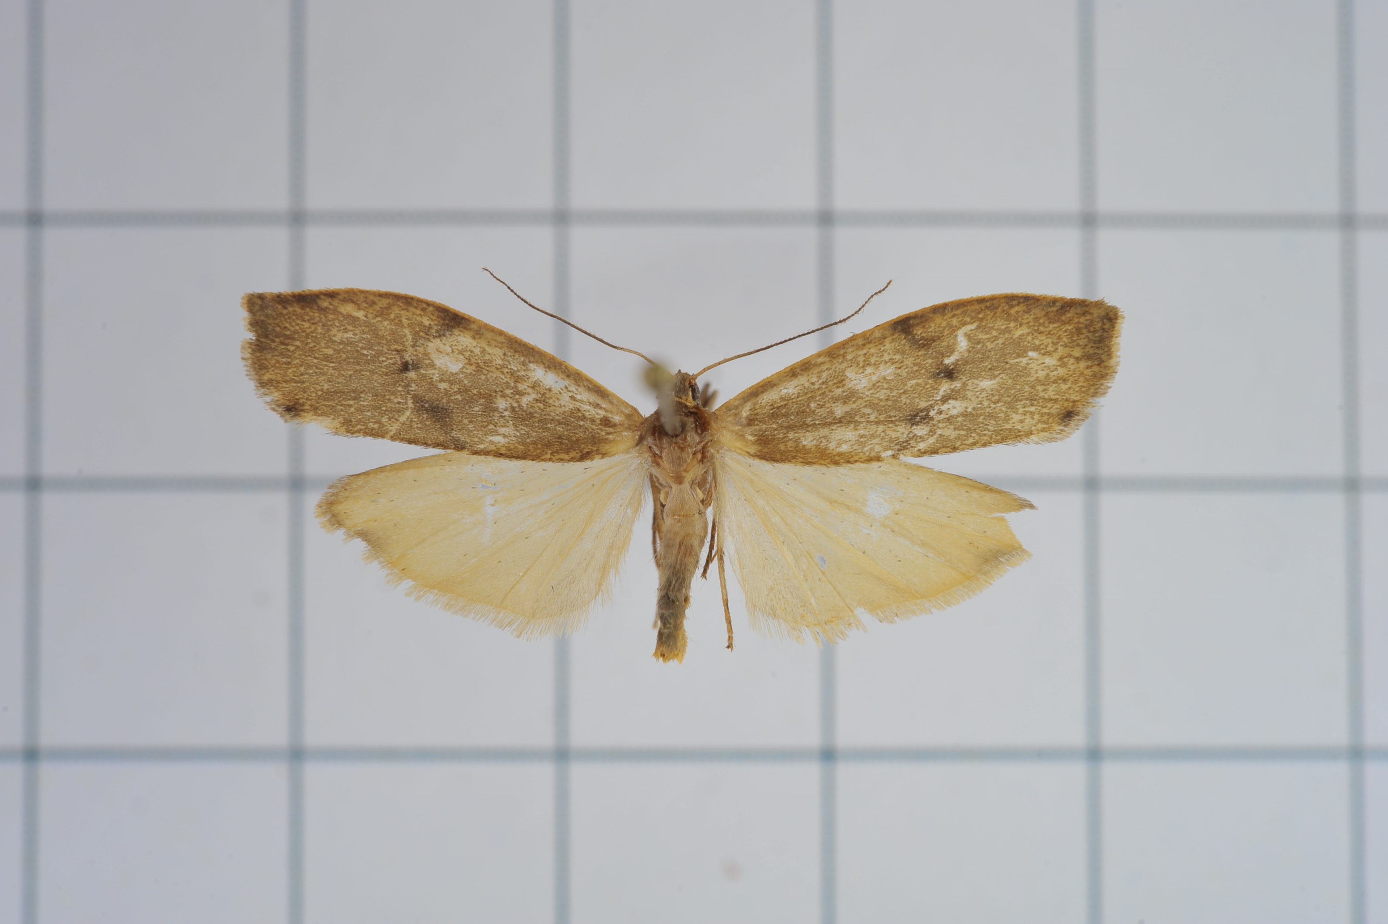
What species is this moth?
Gampola sinica
